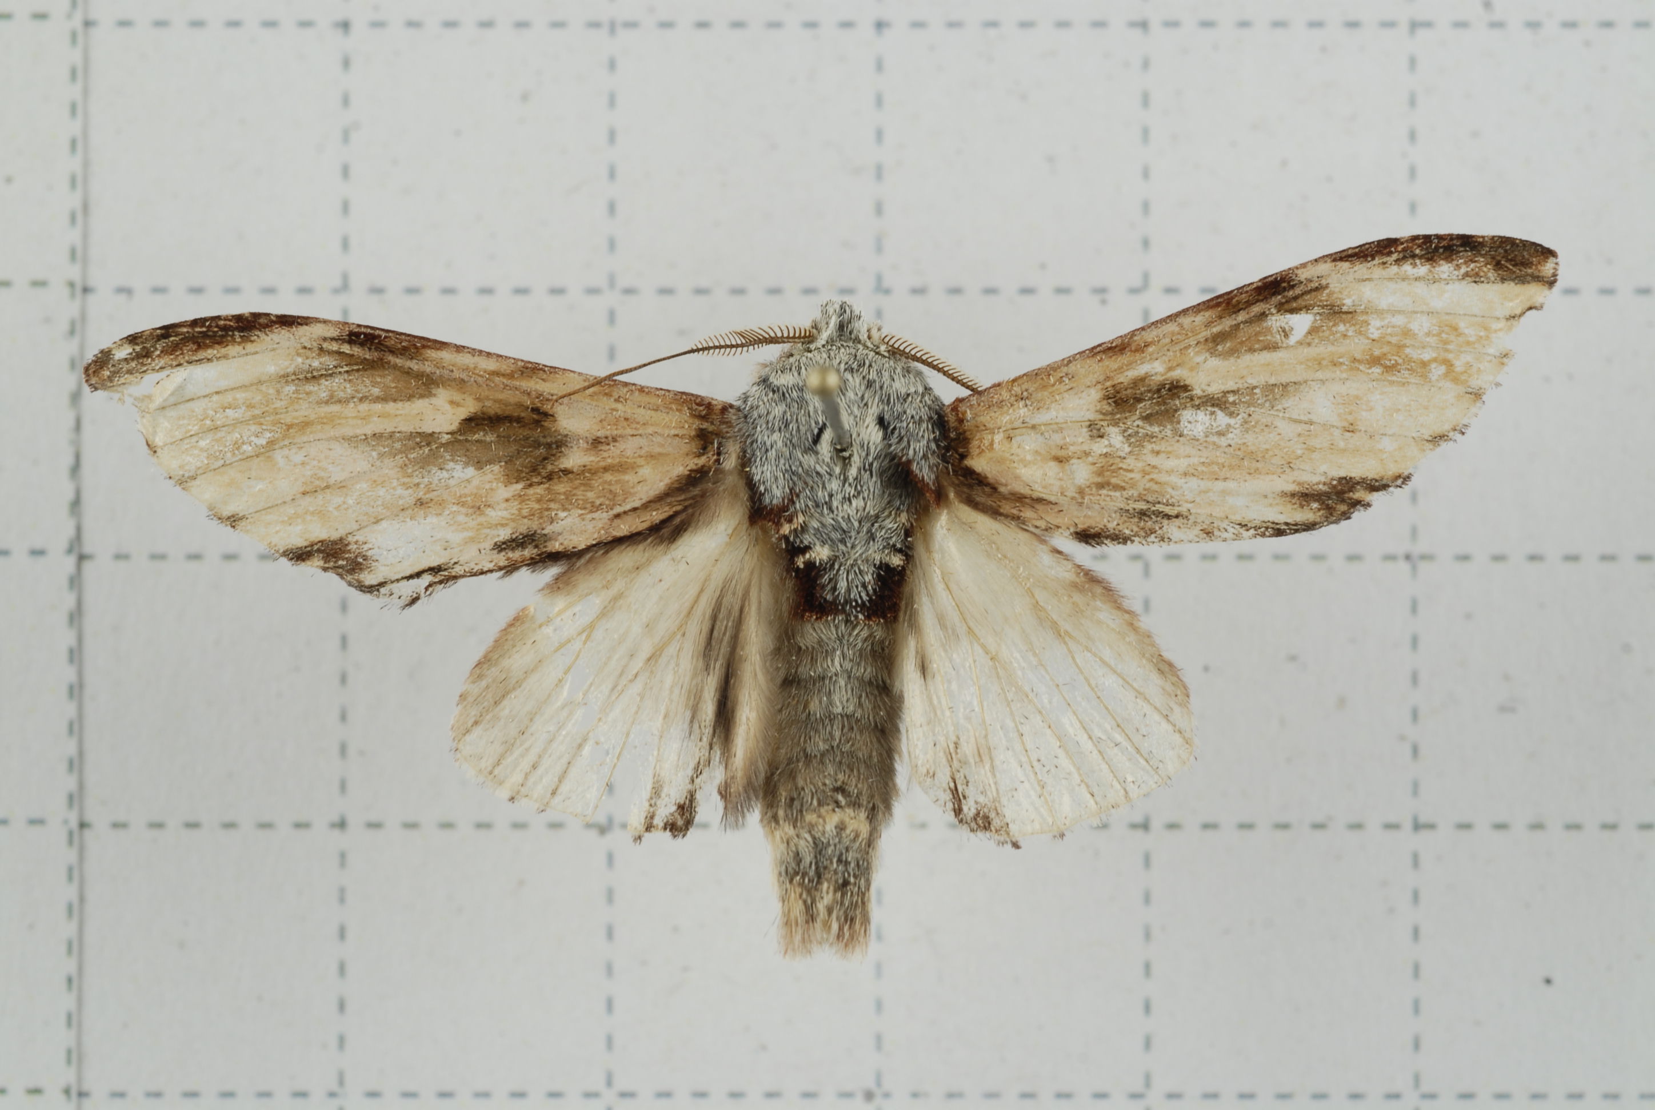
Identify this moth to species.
Neopheosia fasciata fasciata
